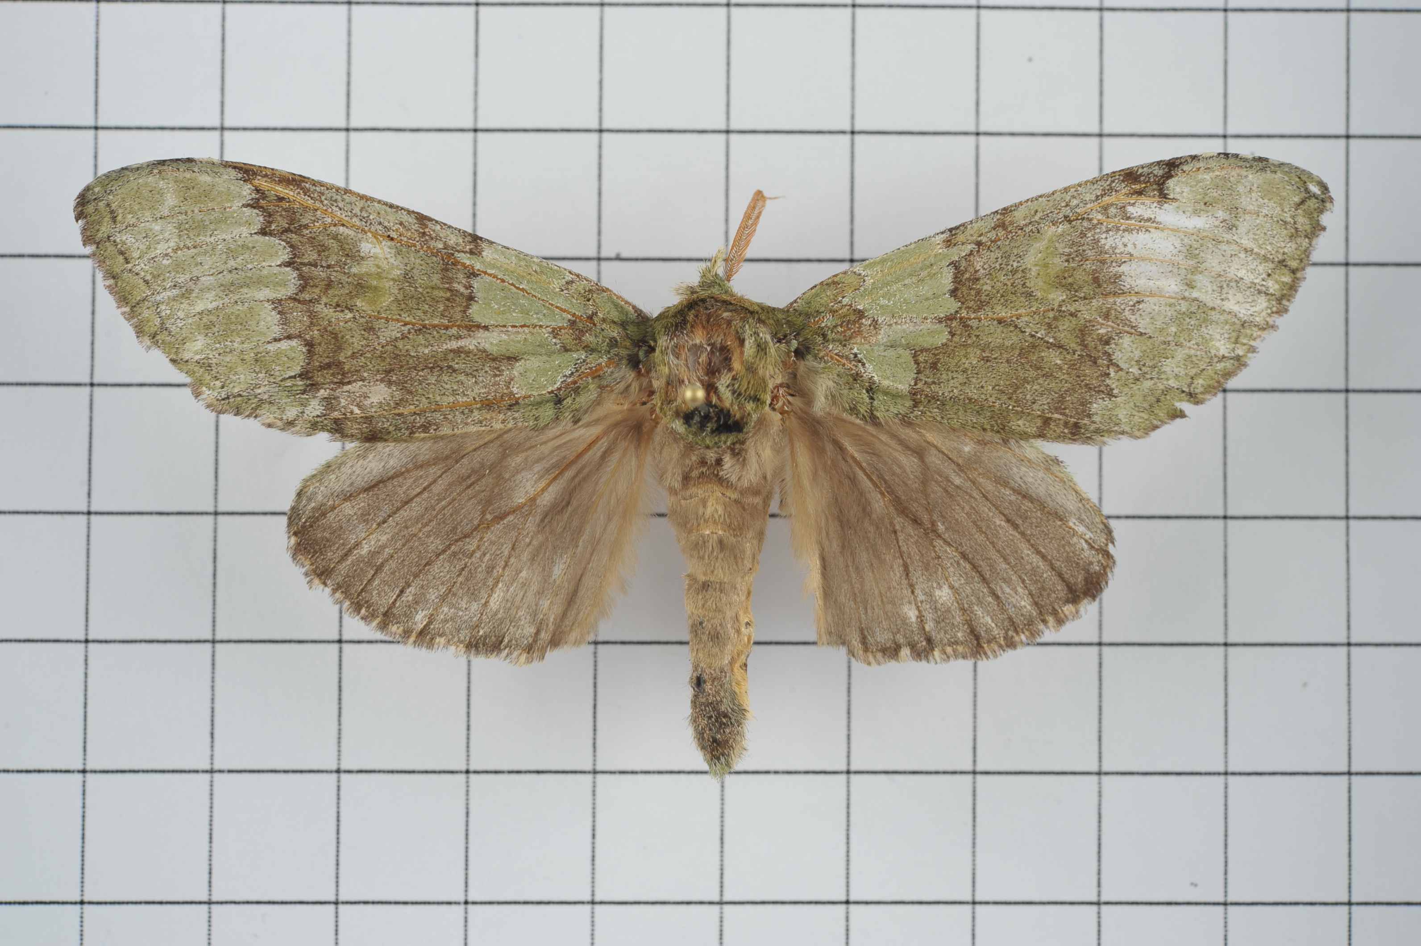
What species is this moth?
Netria multispinae multispinae
